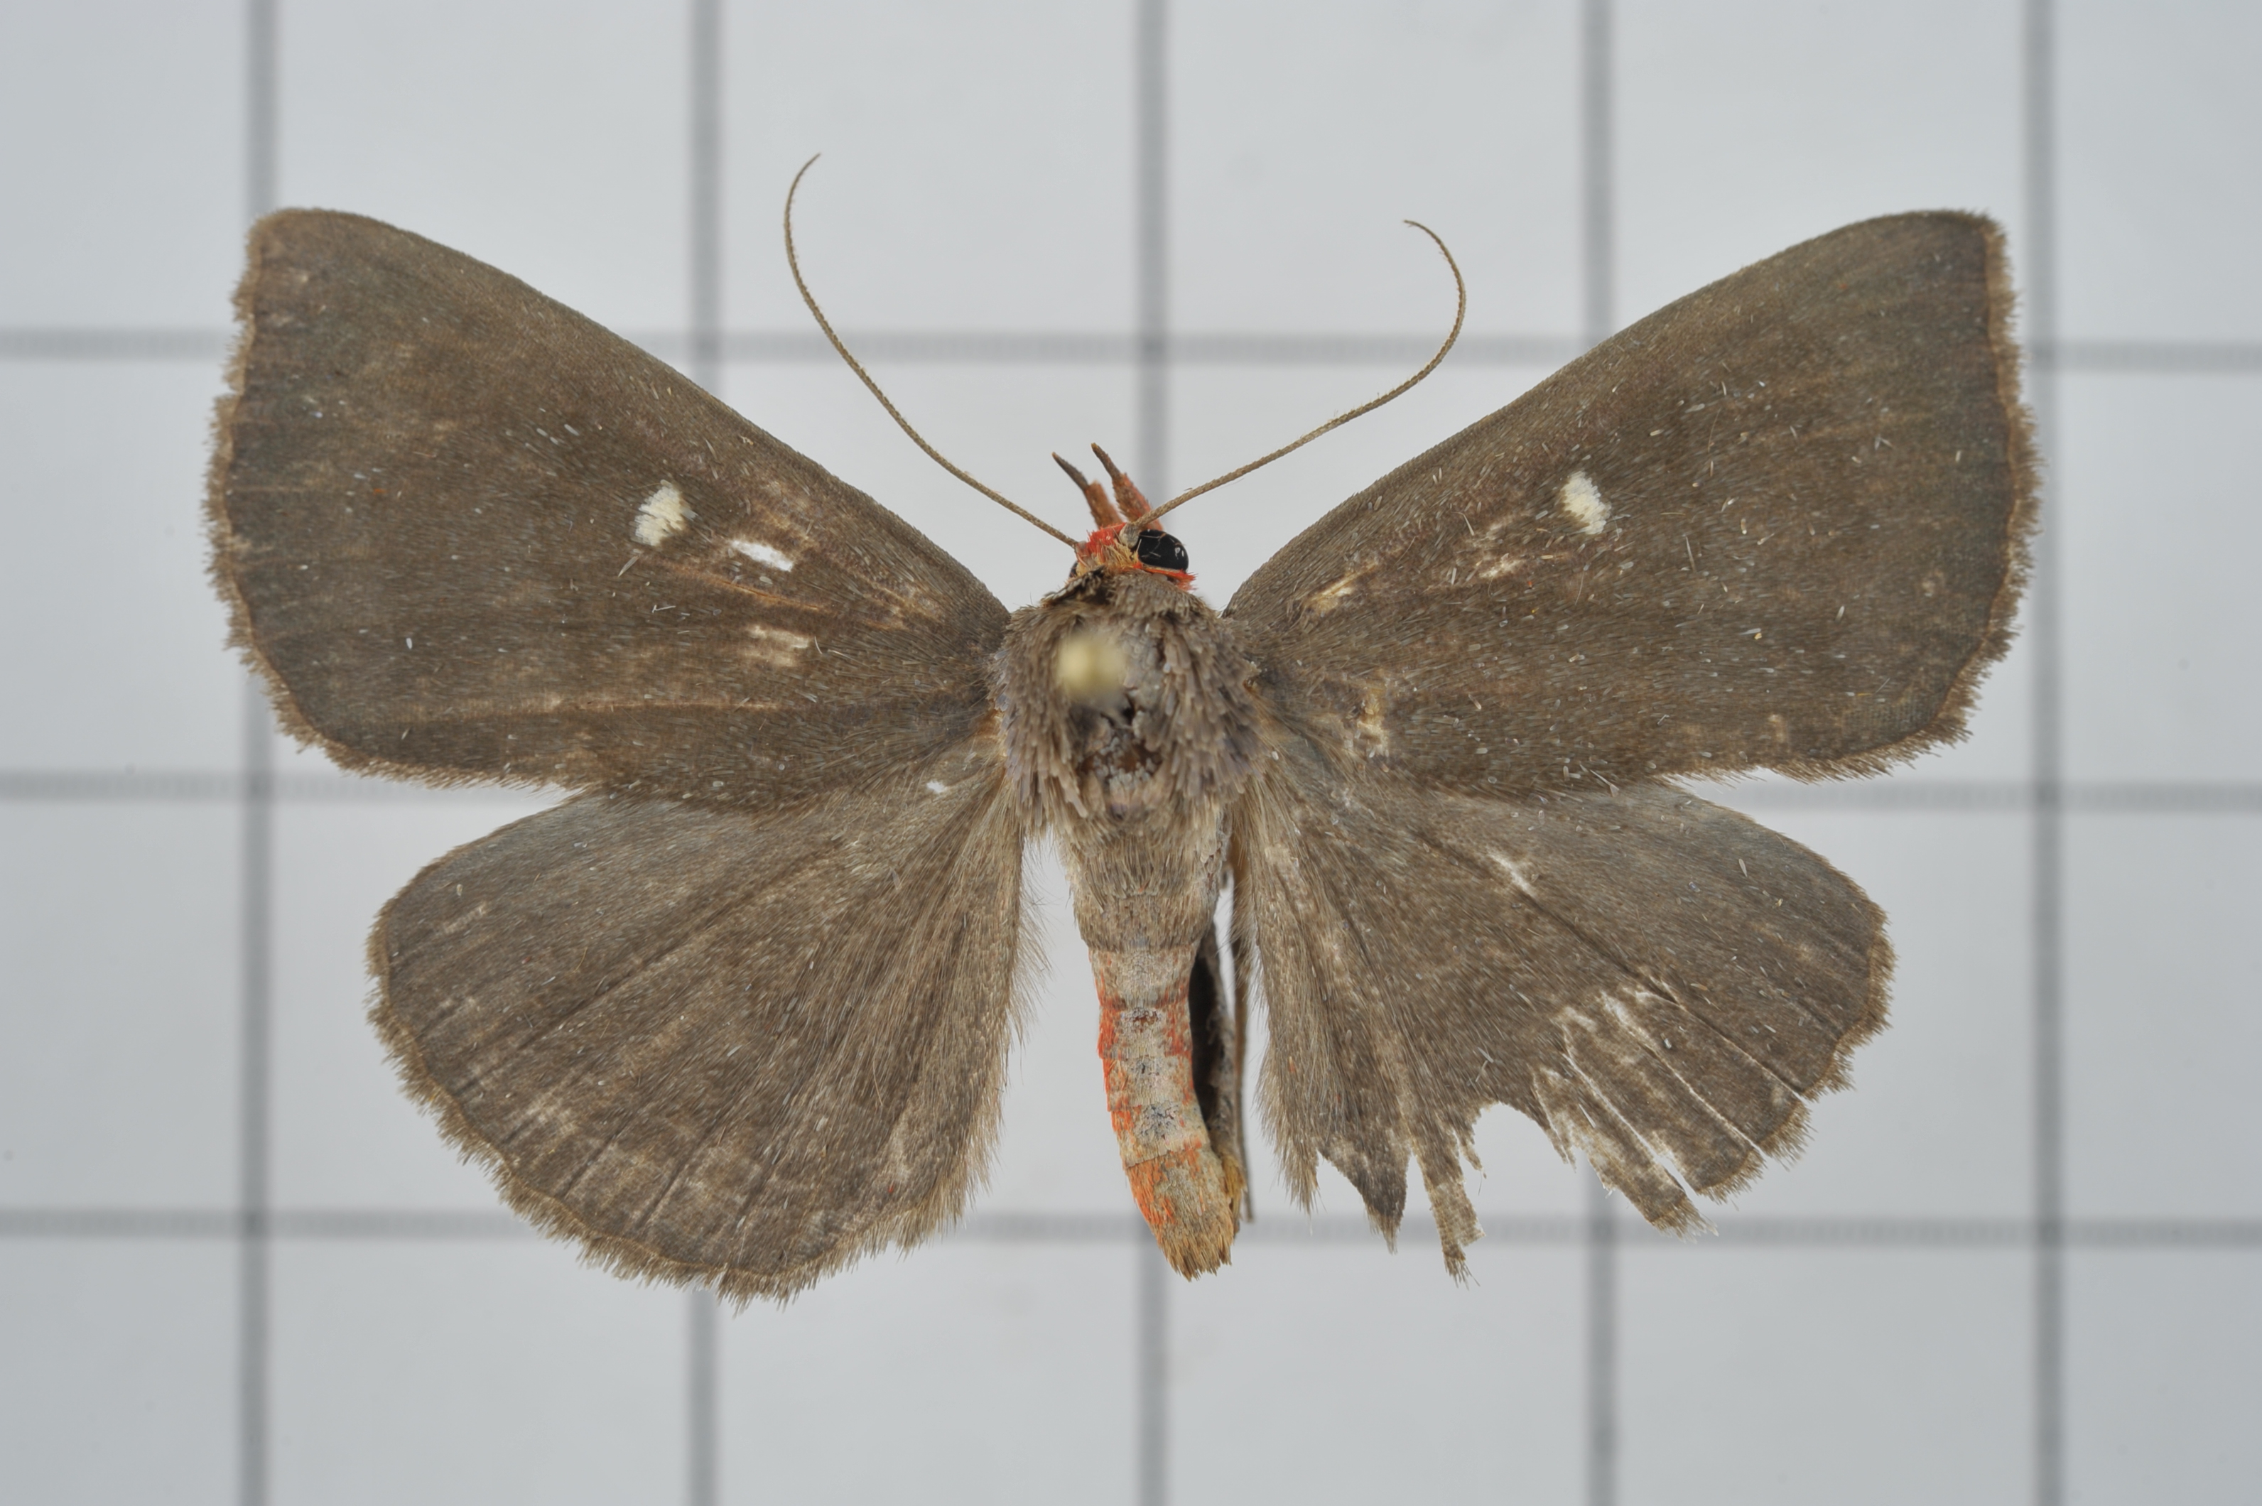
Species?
Calesia dasypterus
